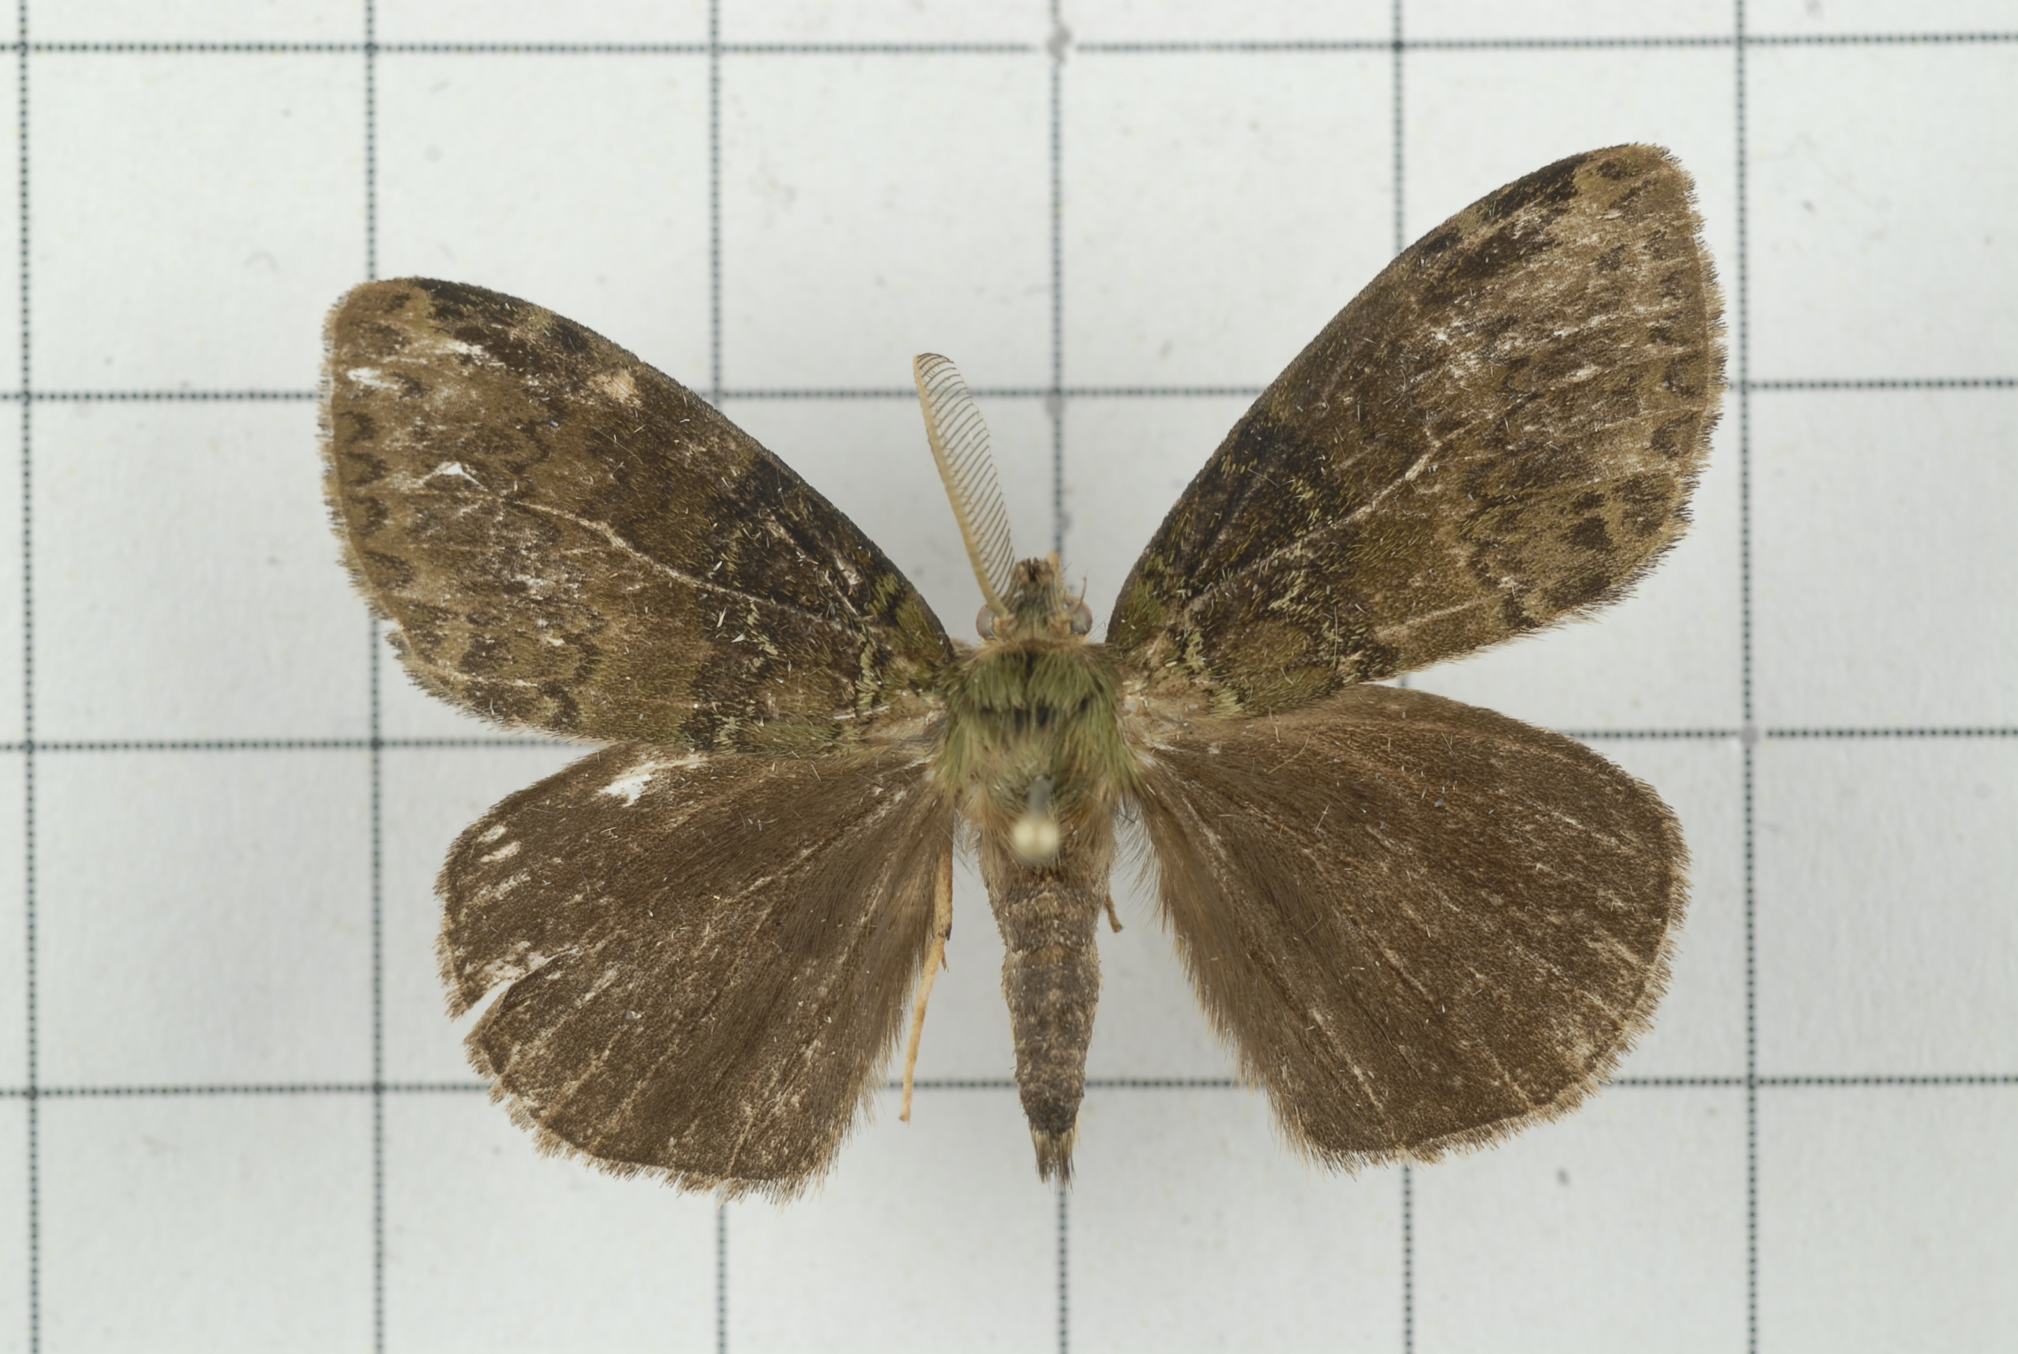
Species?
Ilema olivacea
